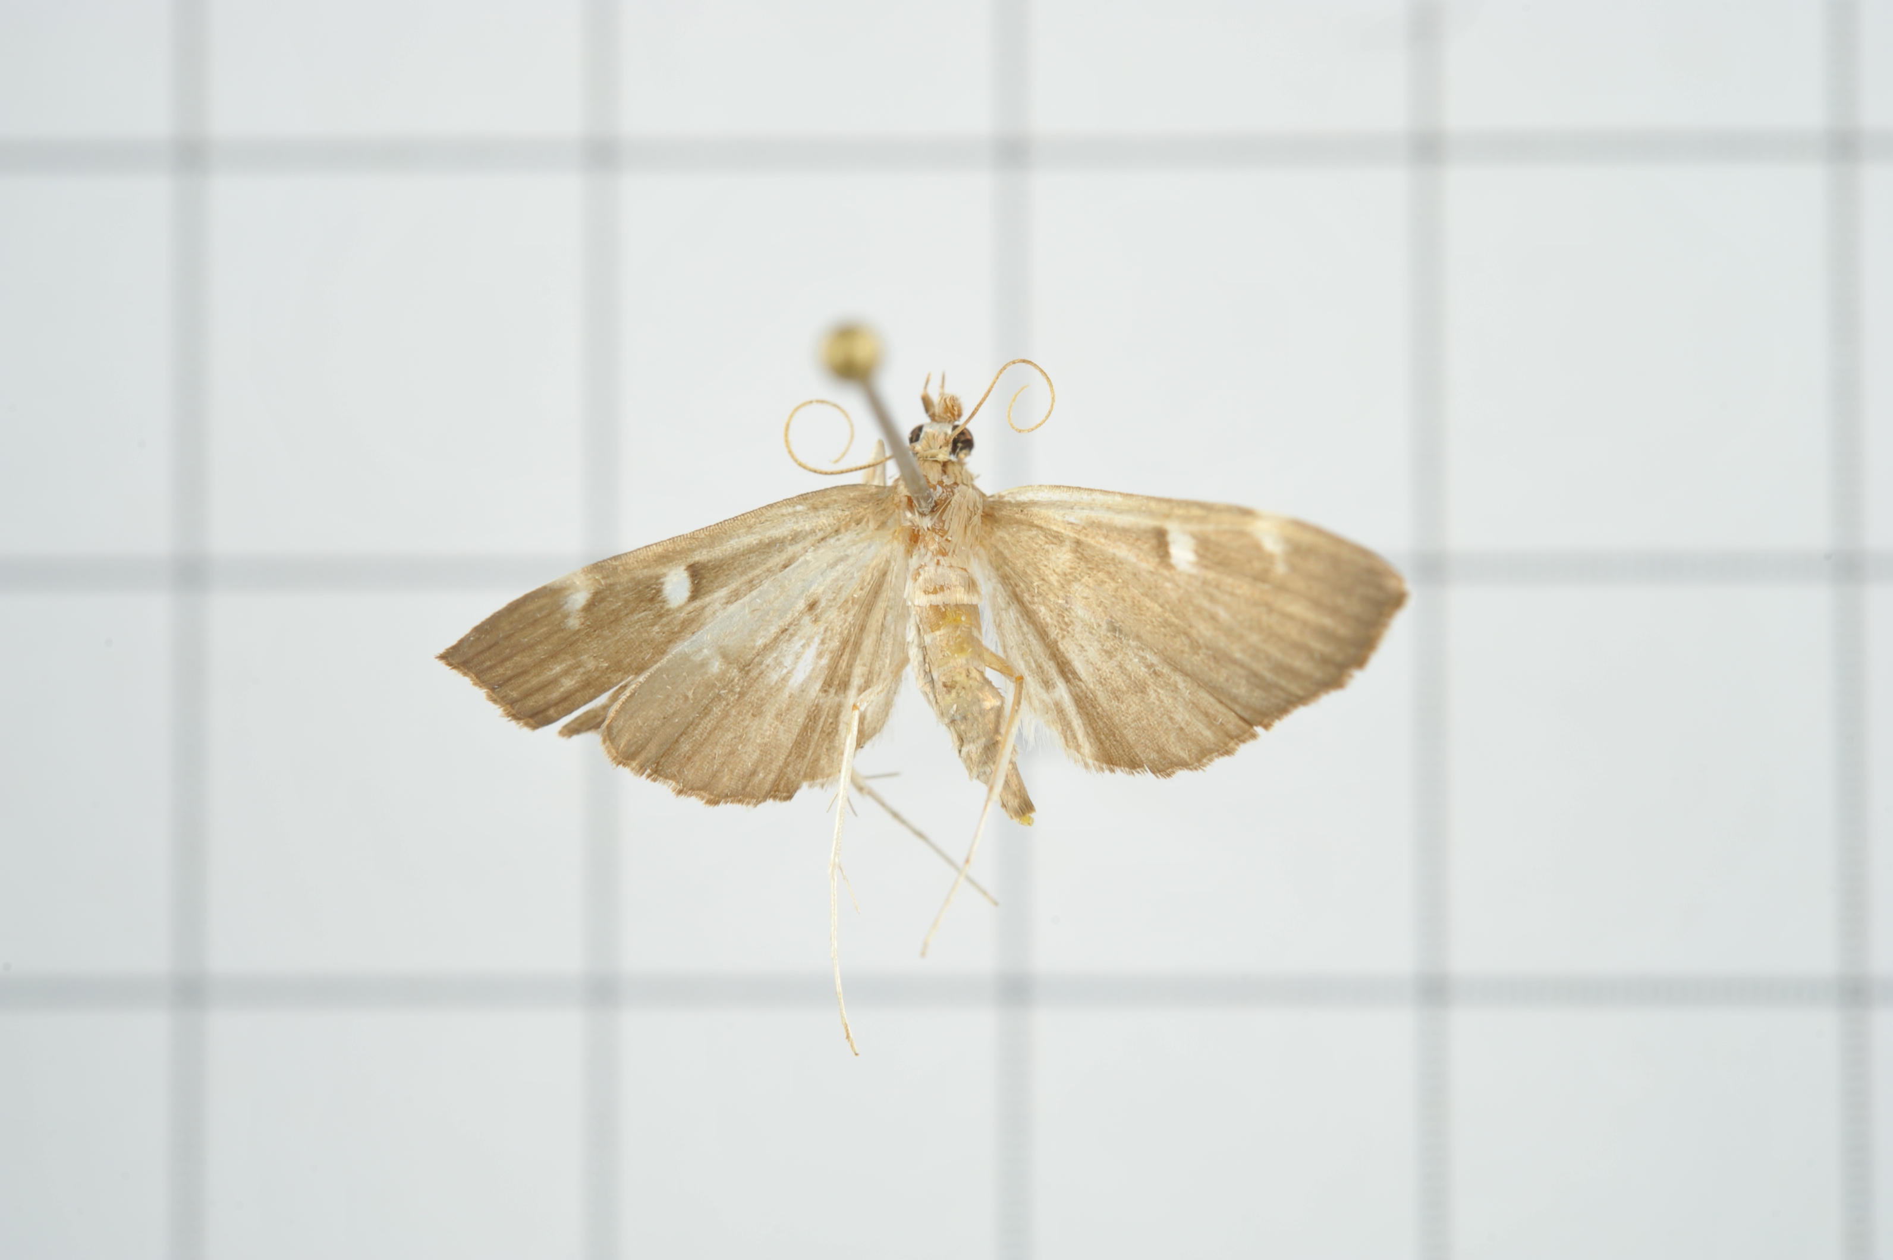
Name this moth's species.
Protonoceras capitalis
